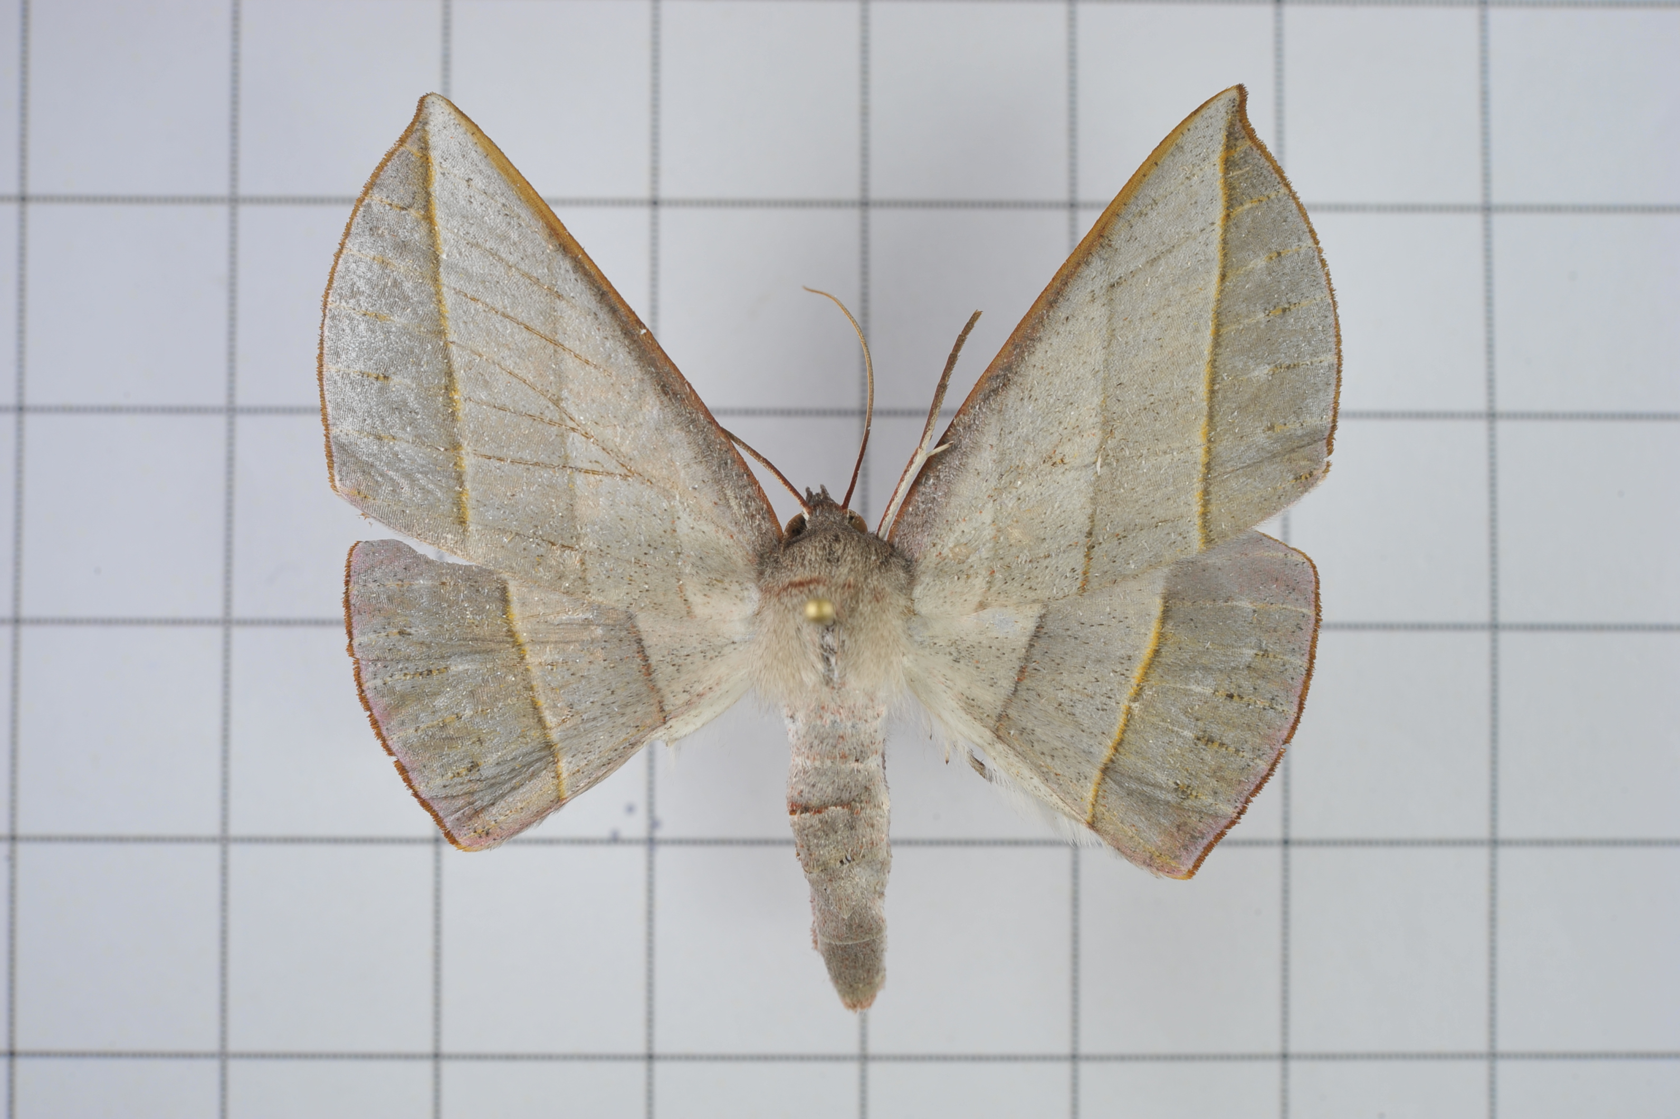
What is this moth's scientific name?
Sarcinodes aequilinearia
